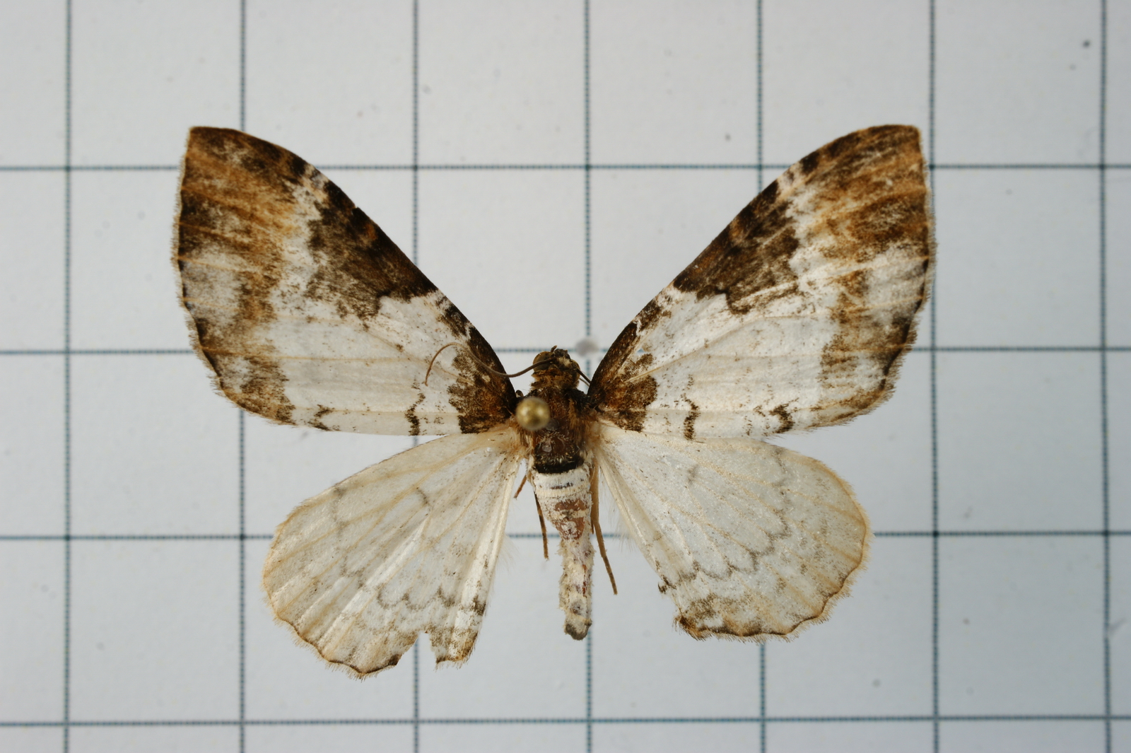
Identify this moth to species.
Melanthia procellata szechuanensis
